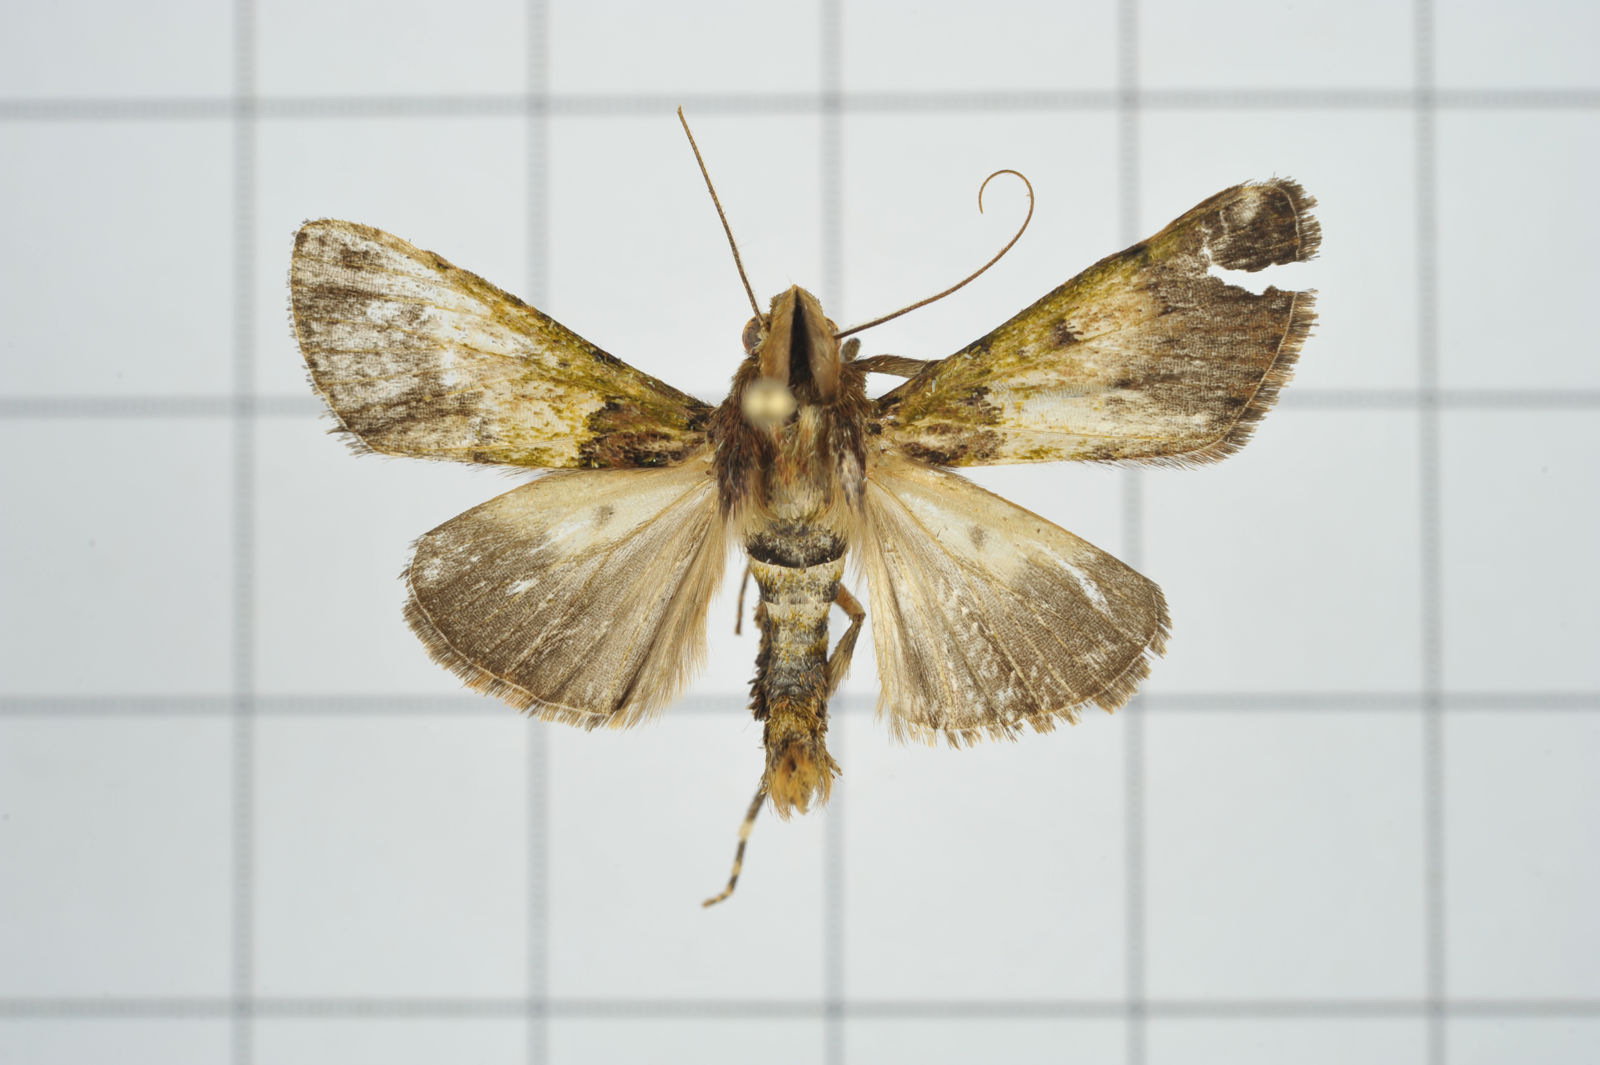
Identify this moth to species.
Teliphasa nubilosa
